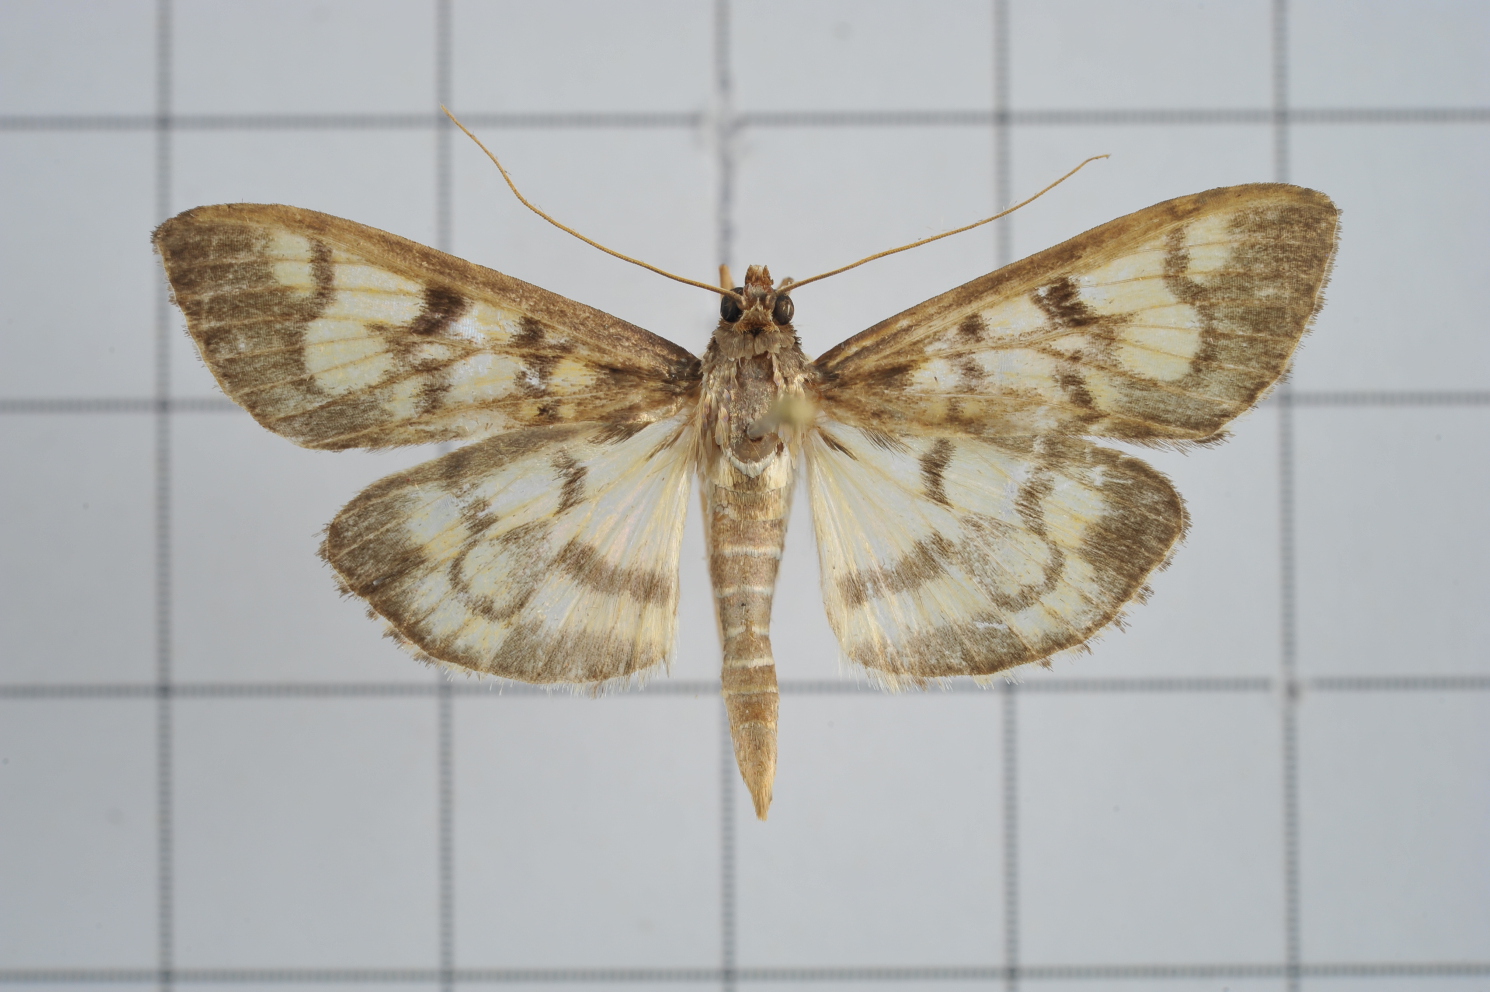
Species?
Syllepte taiwanalis
